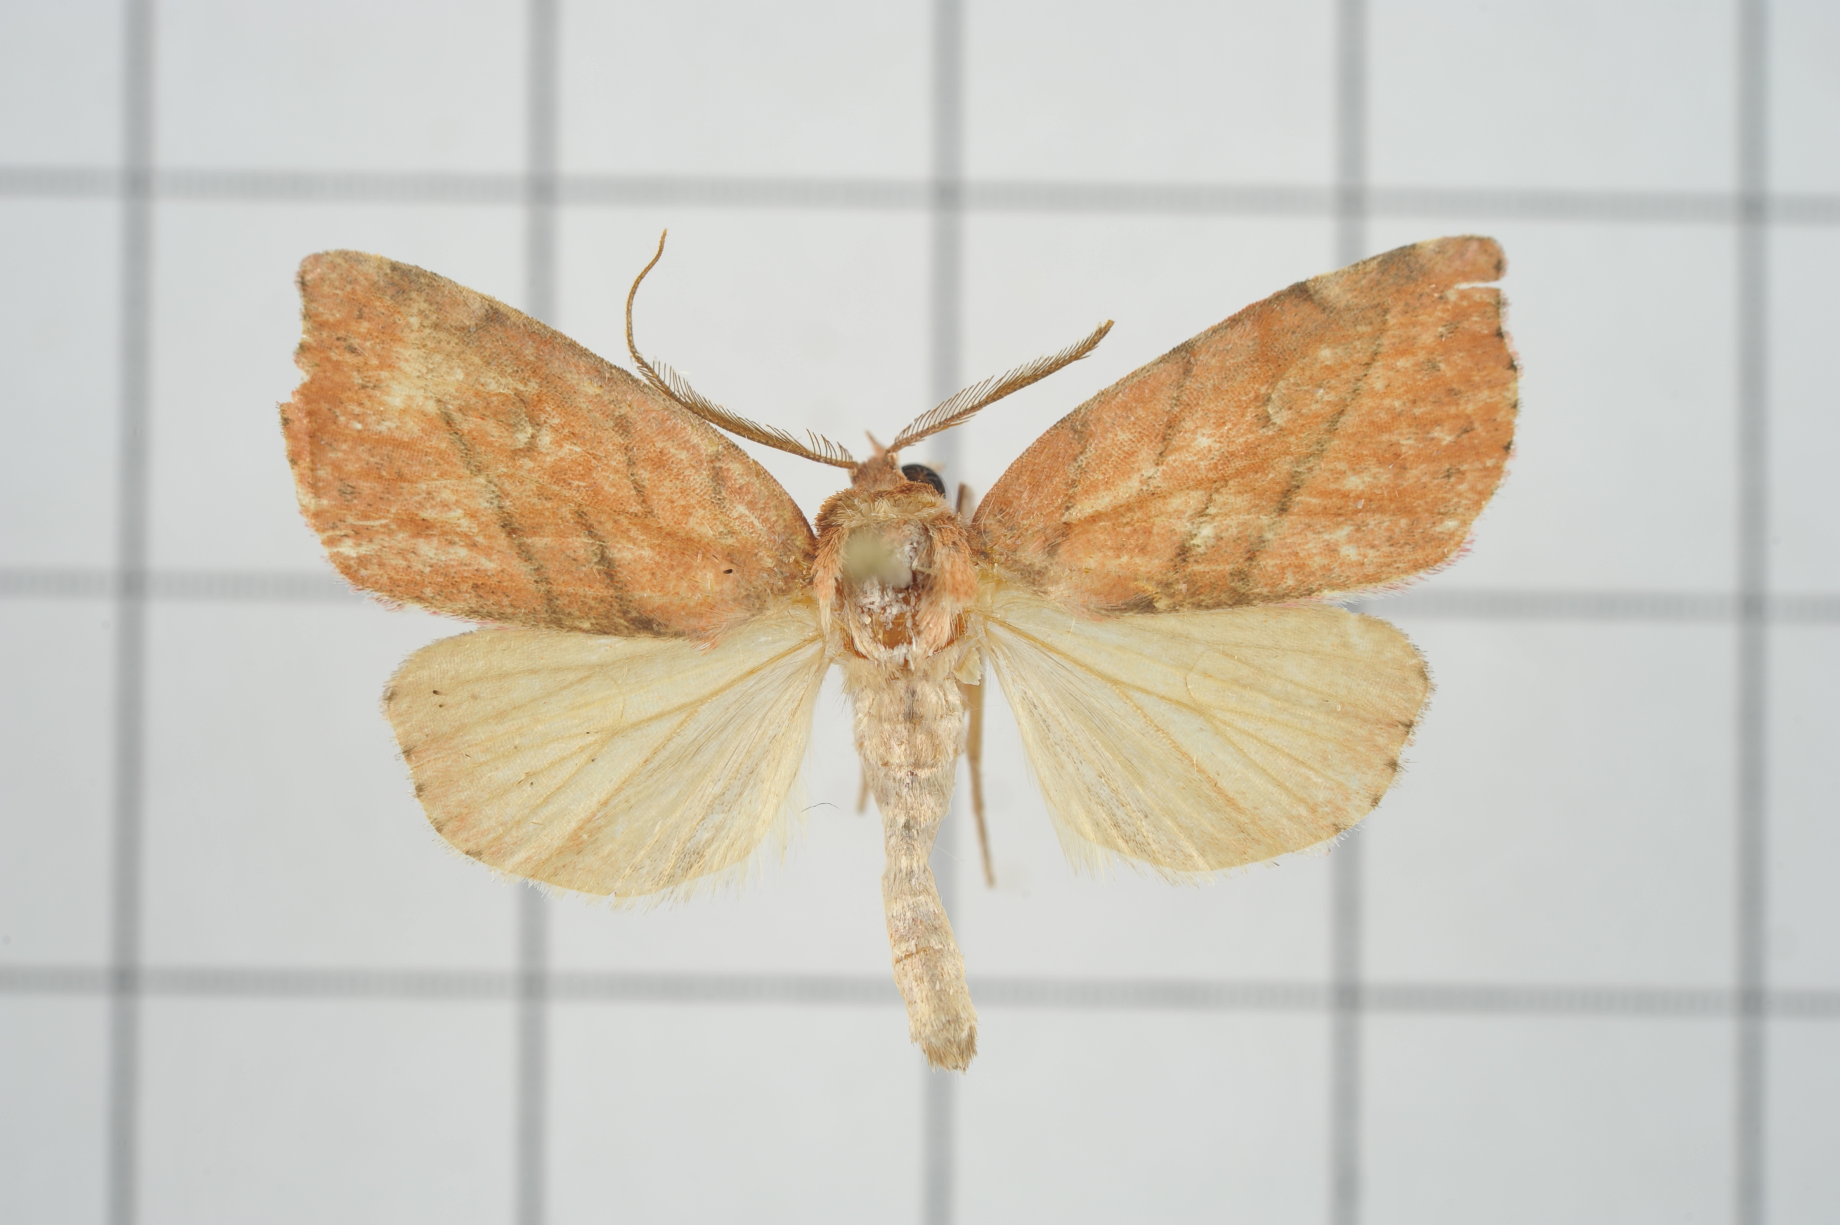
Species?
Macrochthonia fervens
